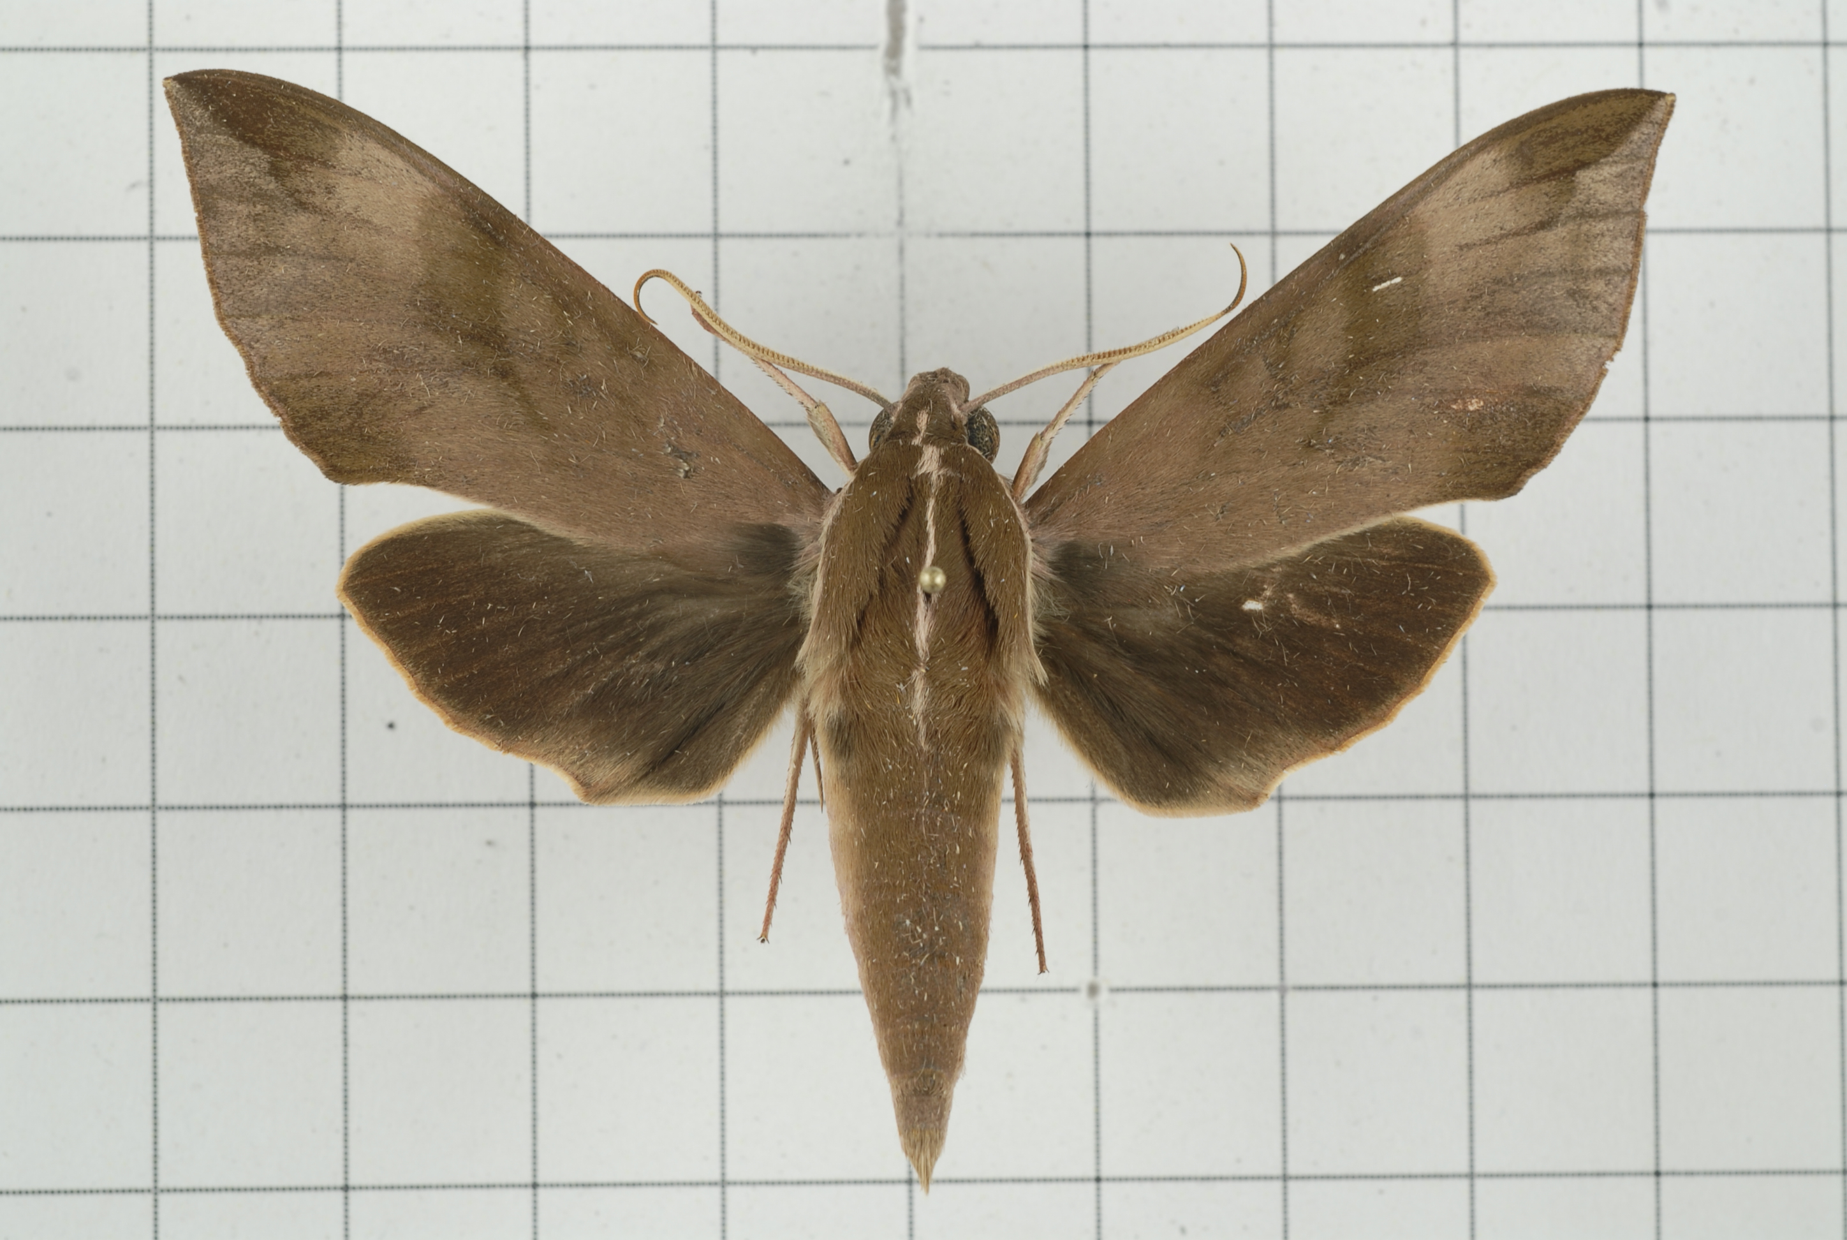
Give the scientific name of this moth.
Ampelophaga rubiginosa myosotis
